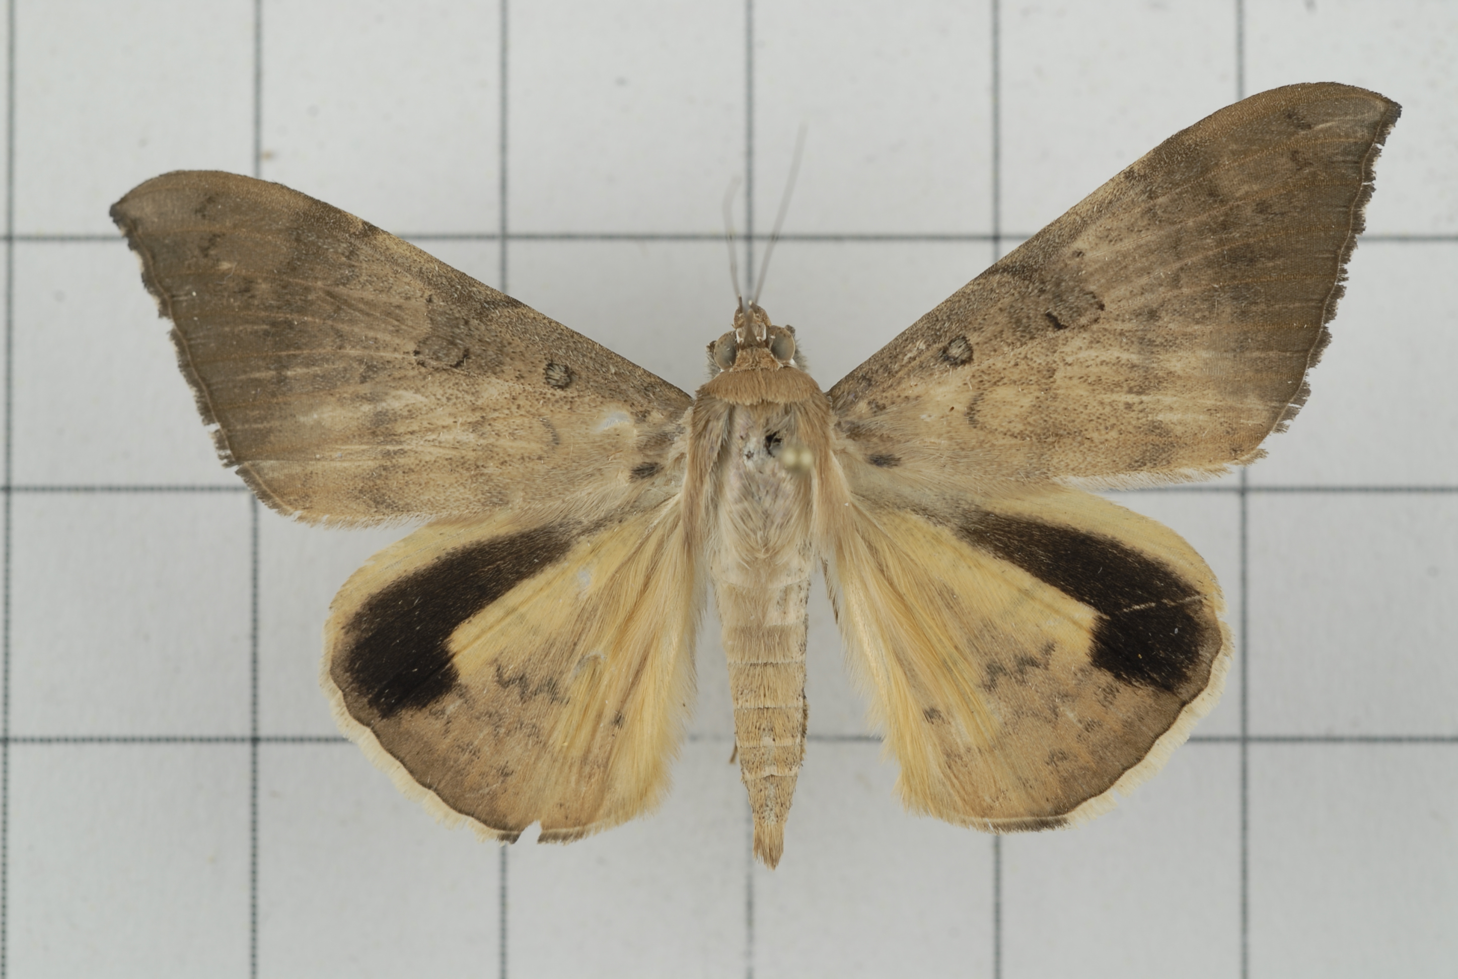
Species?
Oxyodes scrobiculata
